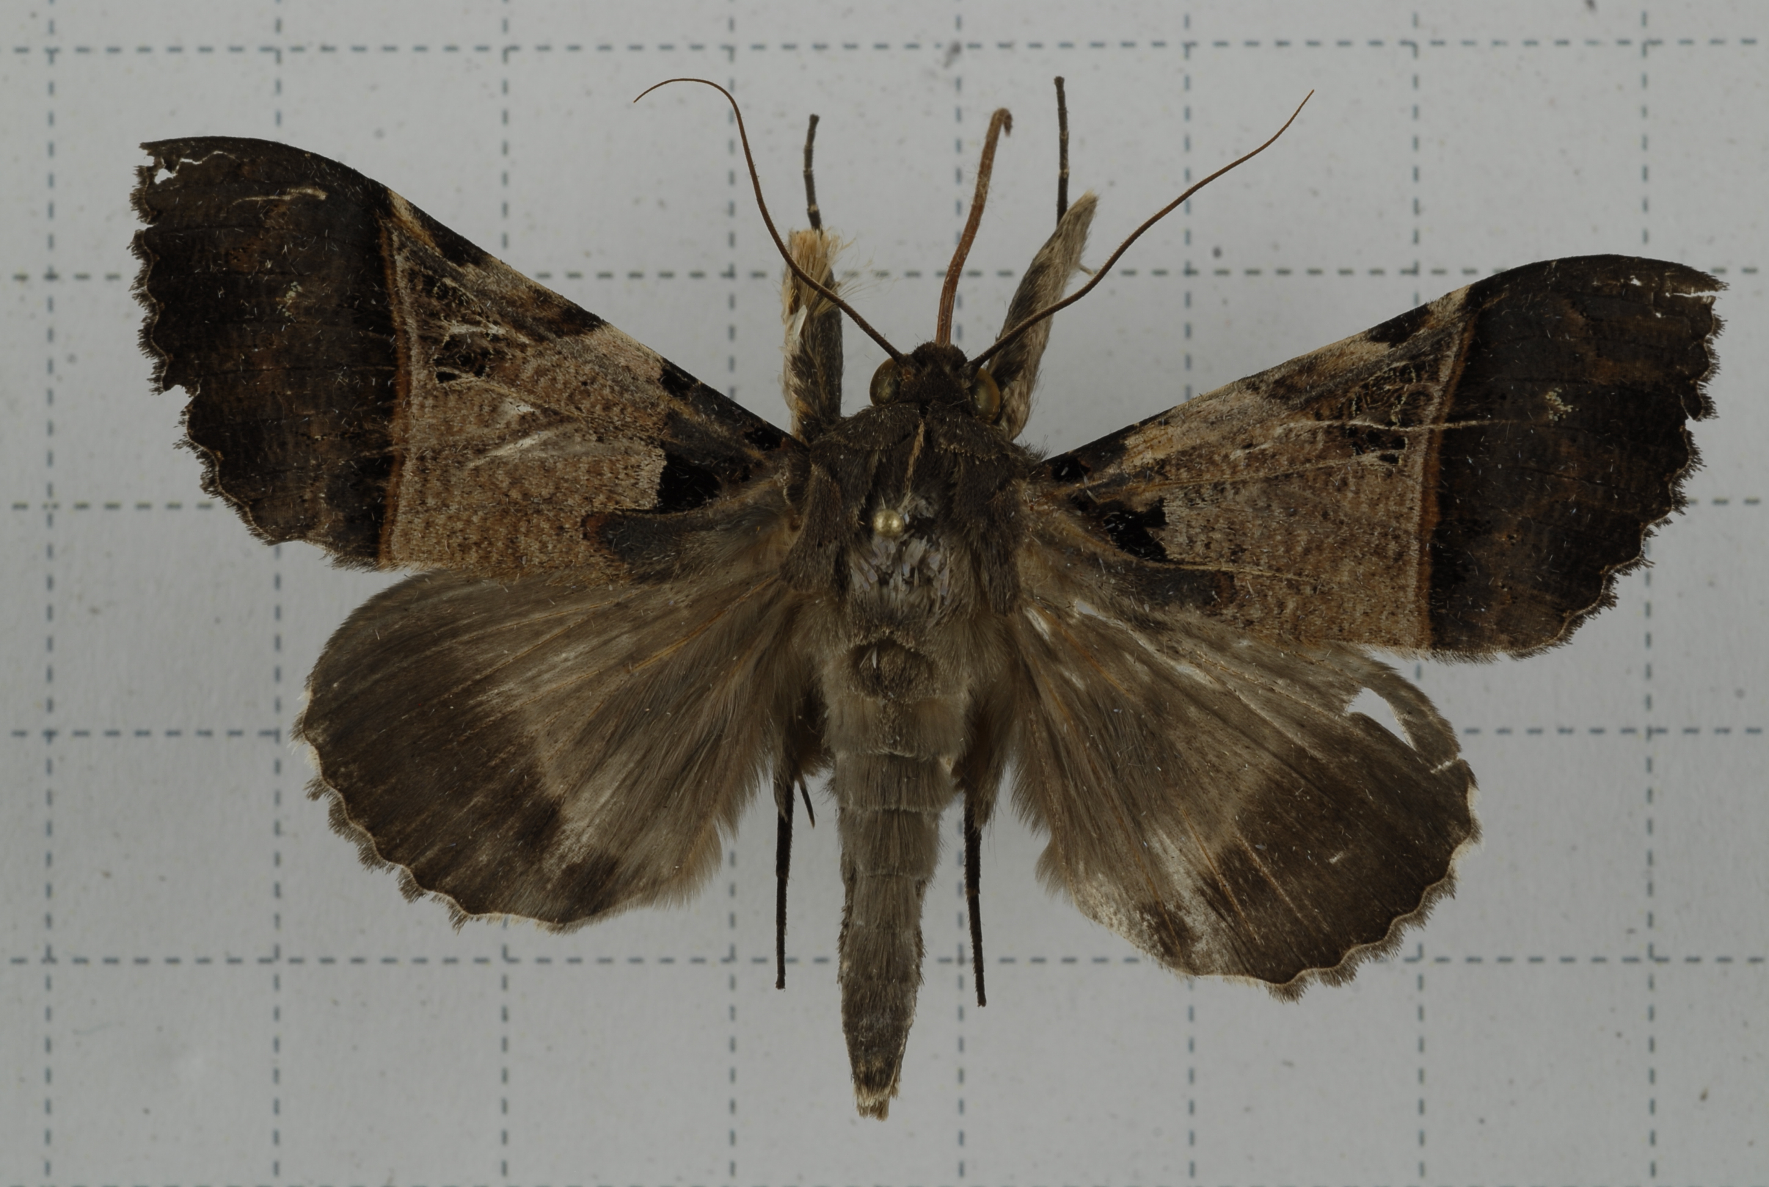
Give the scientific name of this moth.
Serrodes campana
